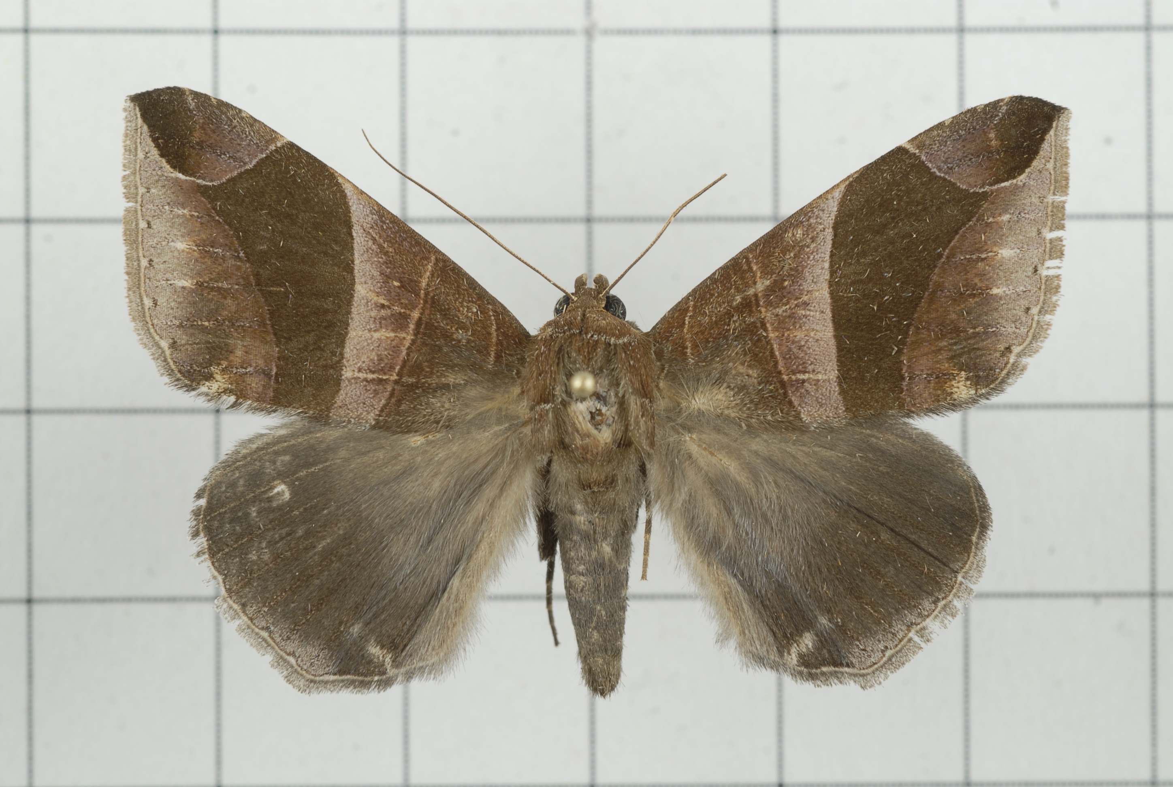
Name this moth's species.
Bastilla acuta acuta
